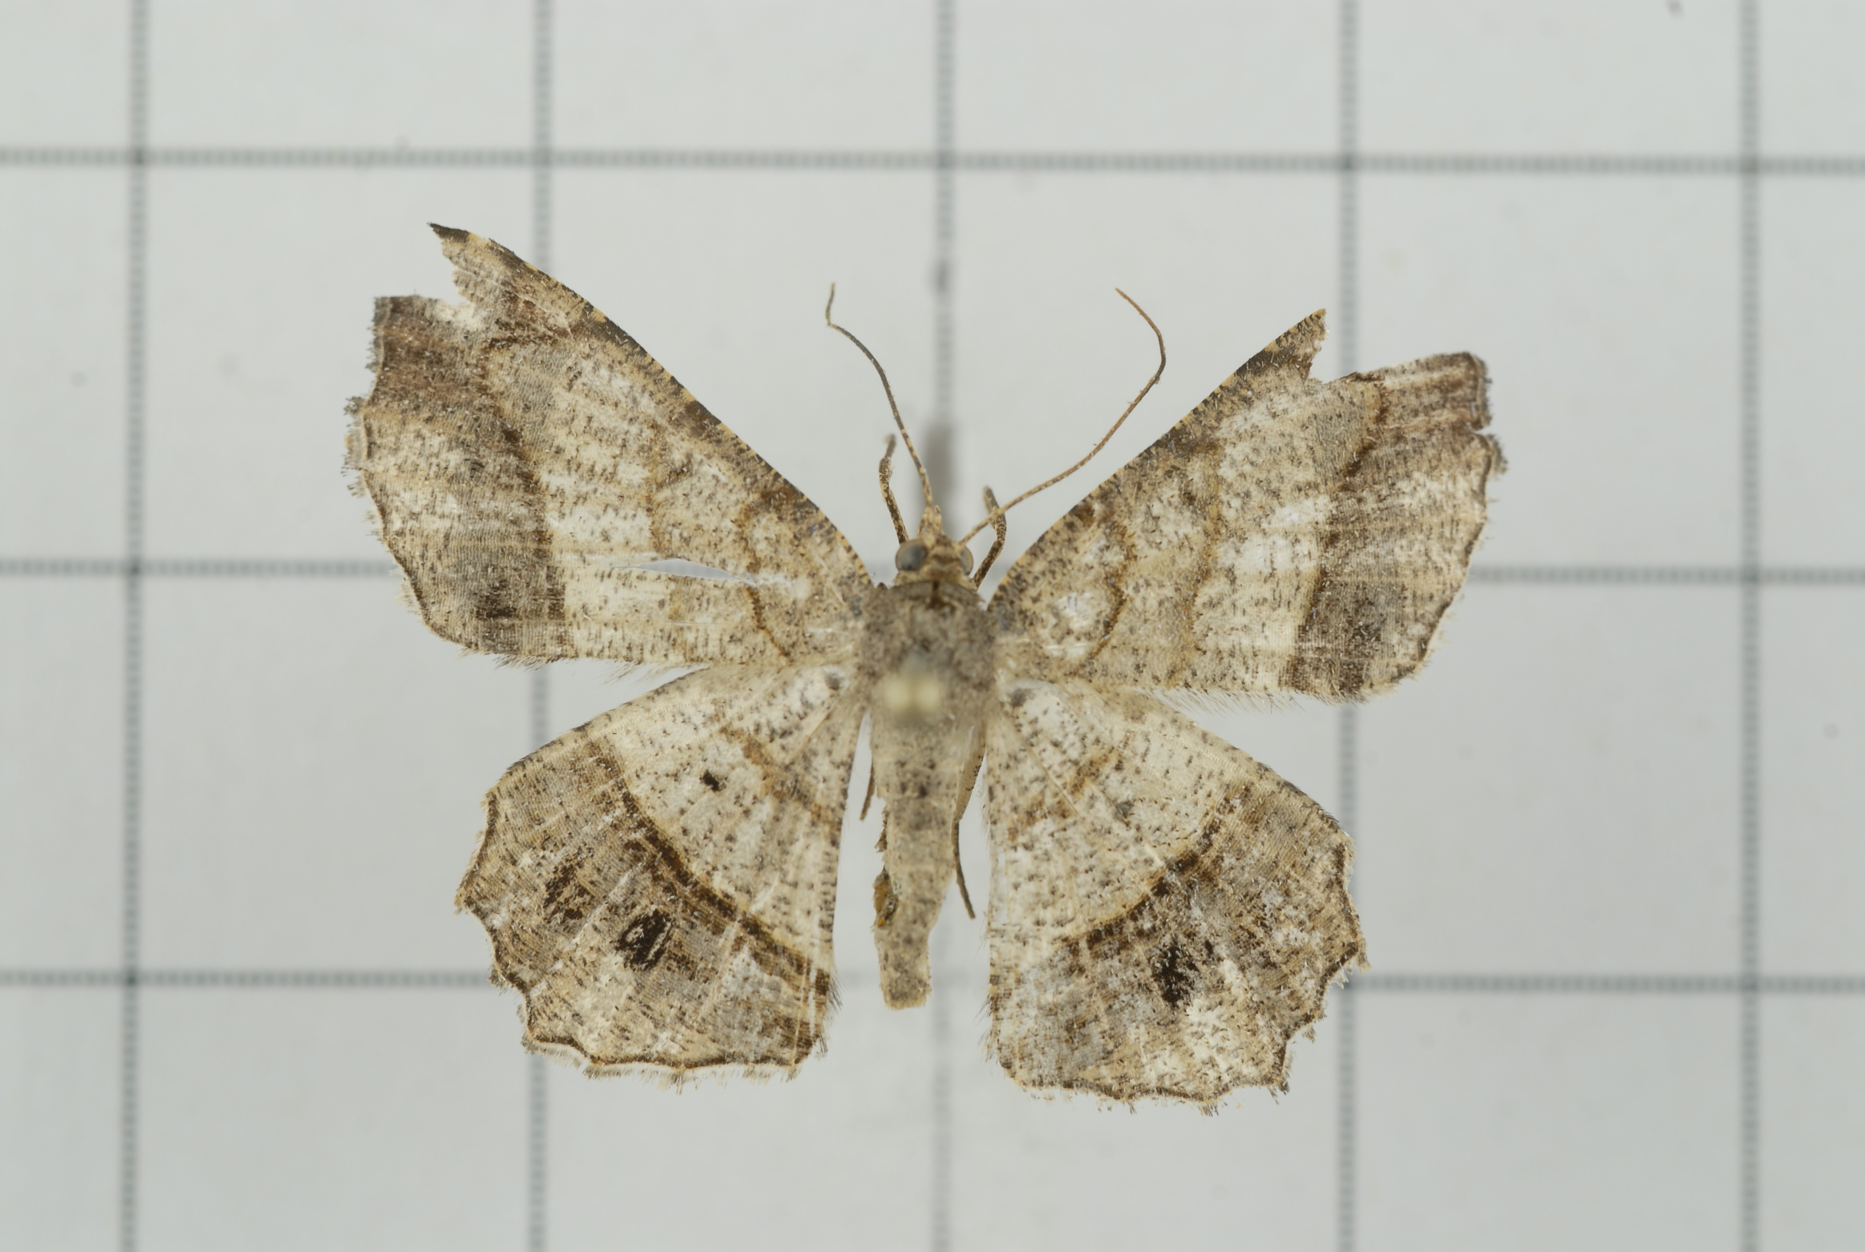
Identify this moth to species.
Chiasmia intermediaria
